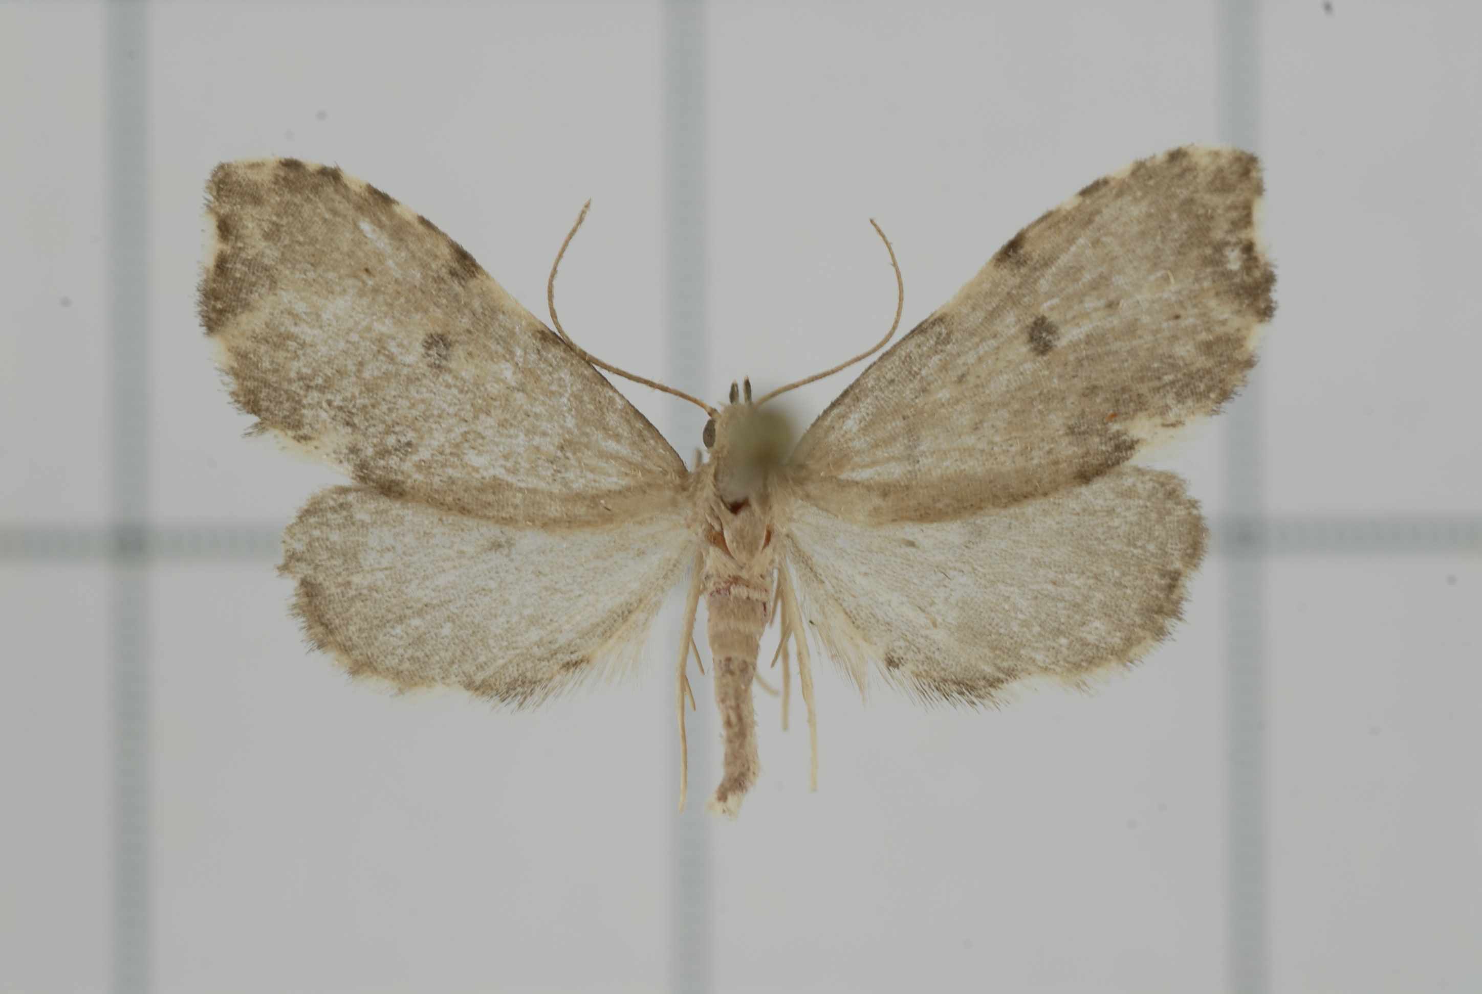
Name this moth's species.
Metaemene hampsoni
